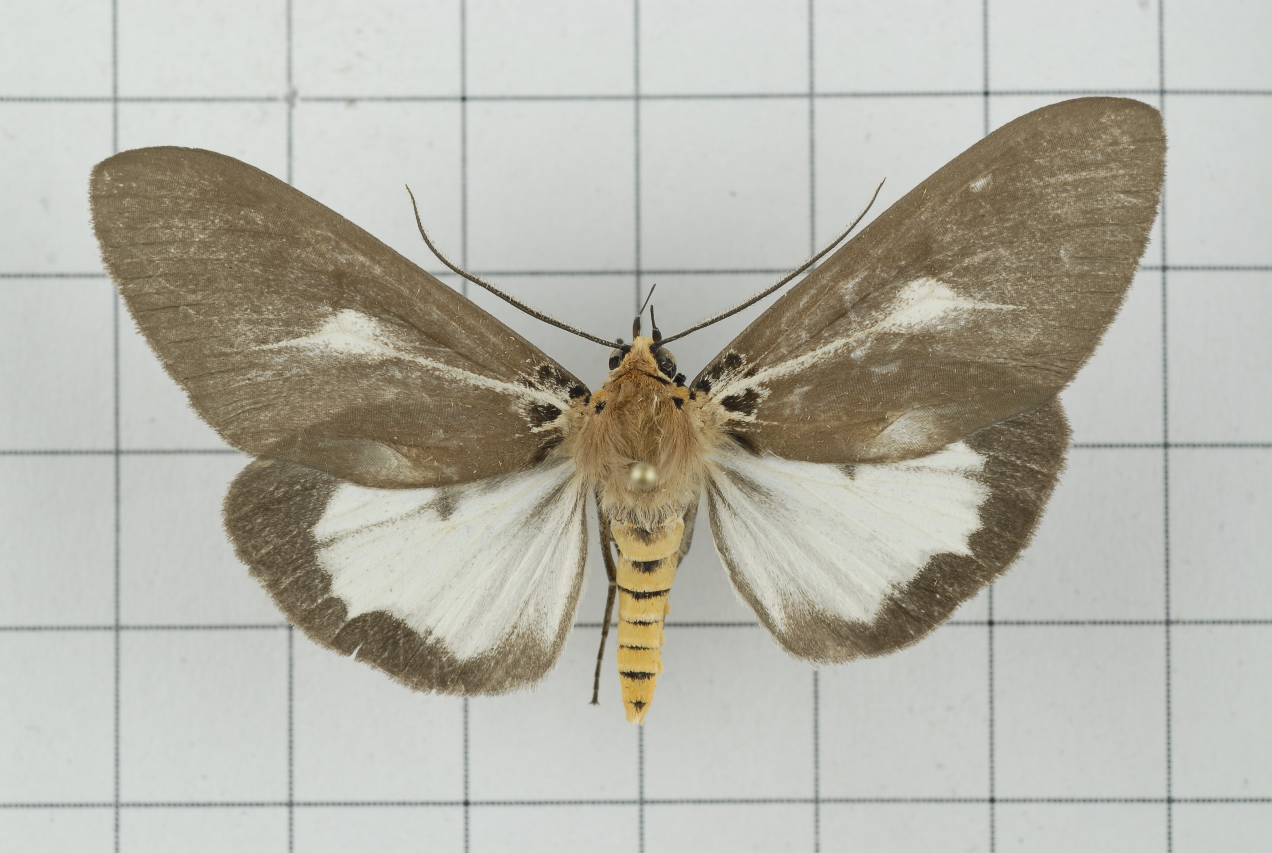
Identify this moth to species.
Asota heliconia zebrina
